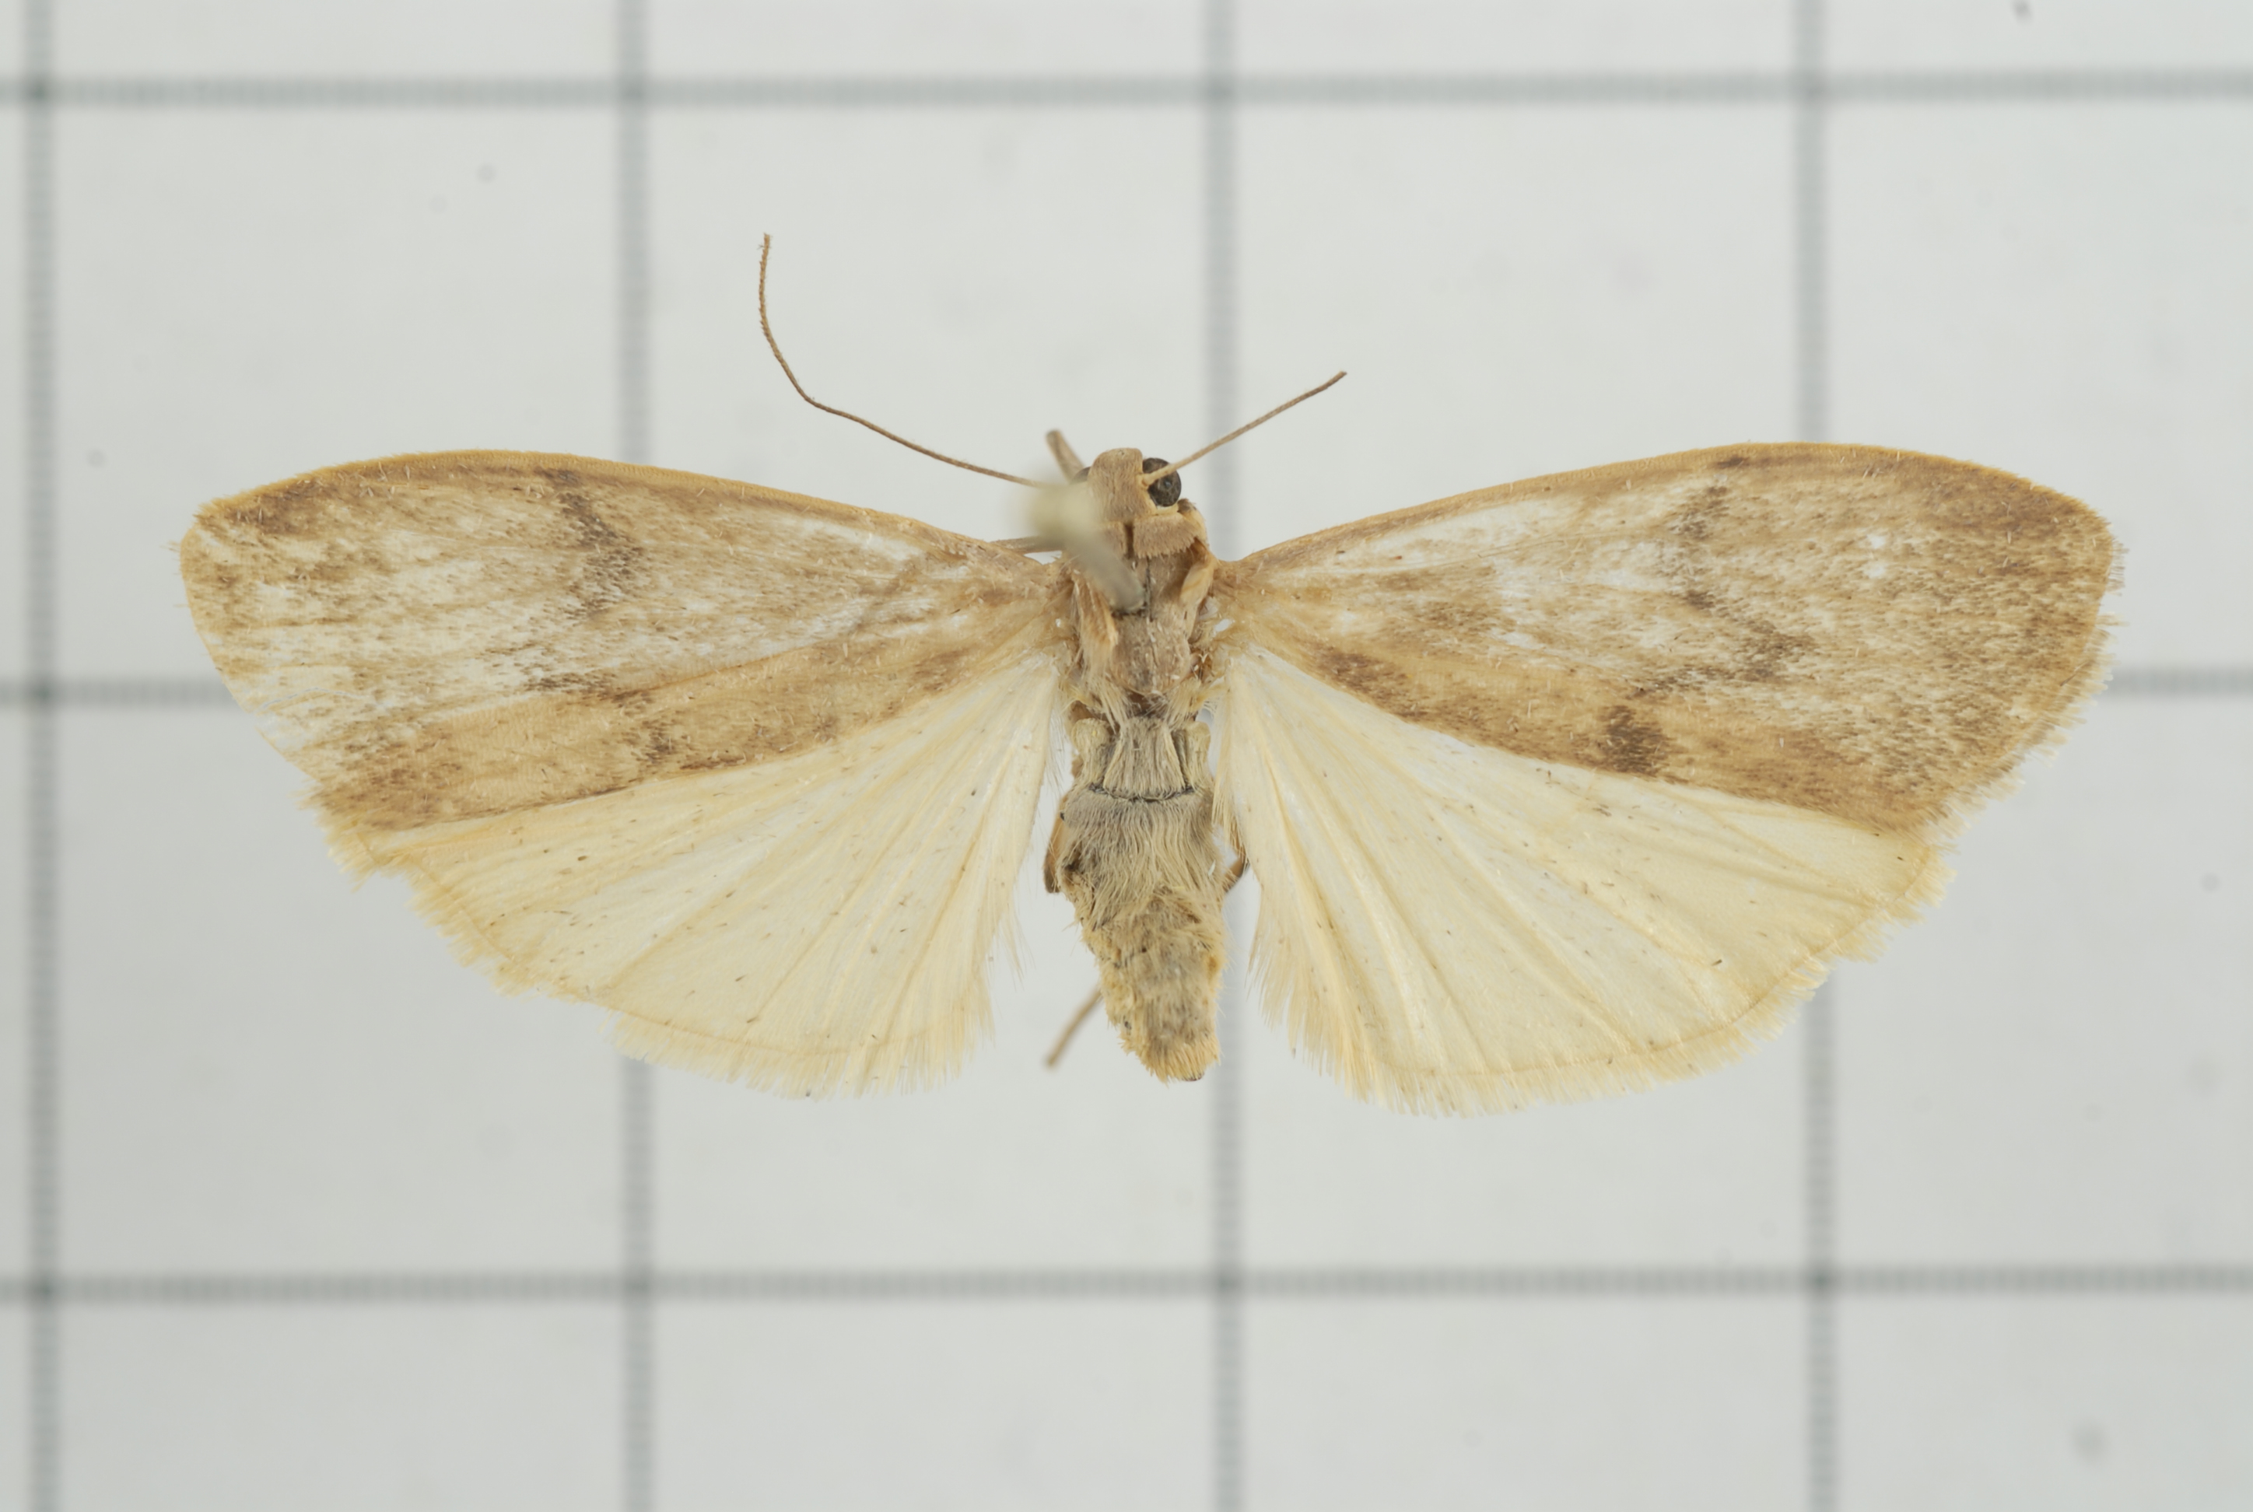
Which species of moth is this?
Teuloma tainebula
